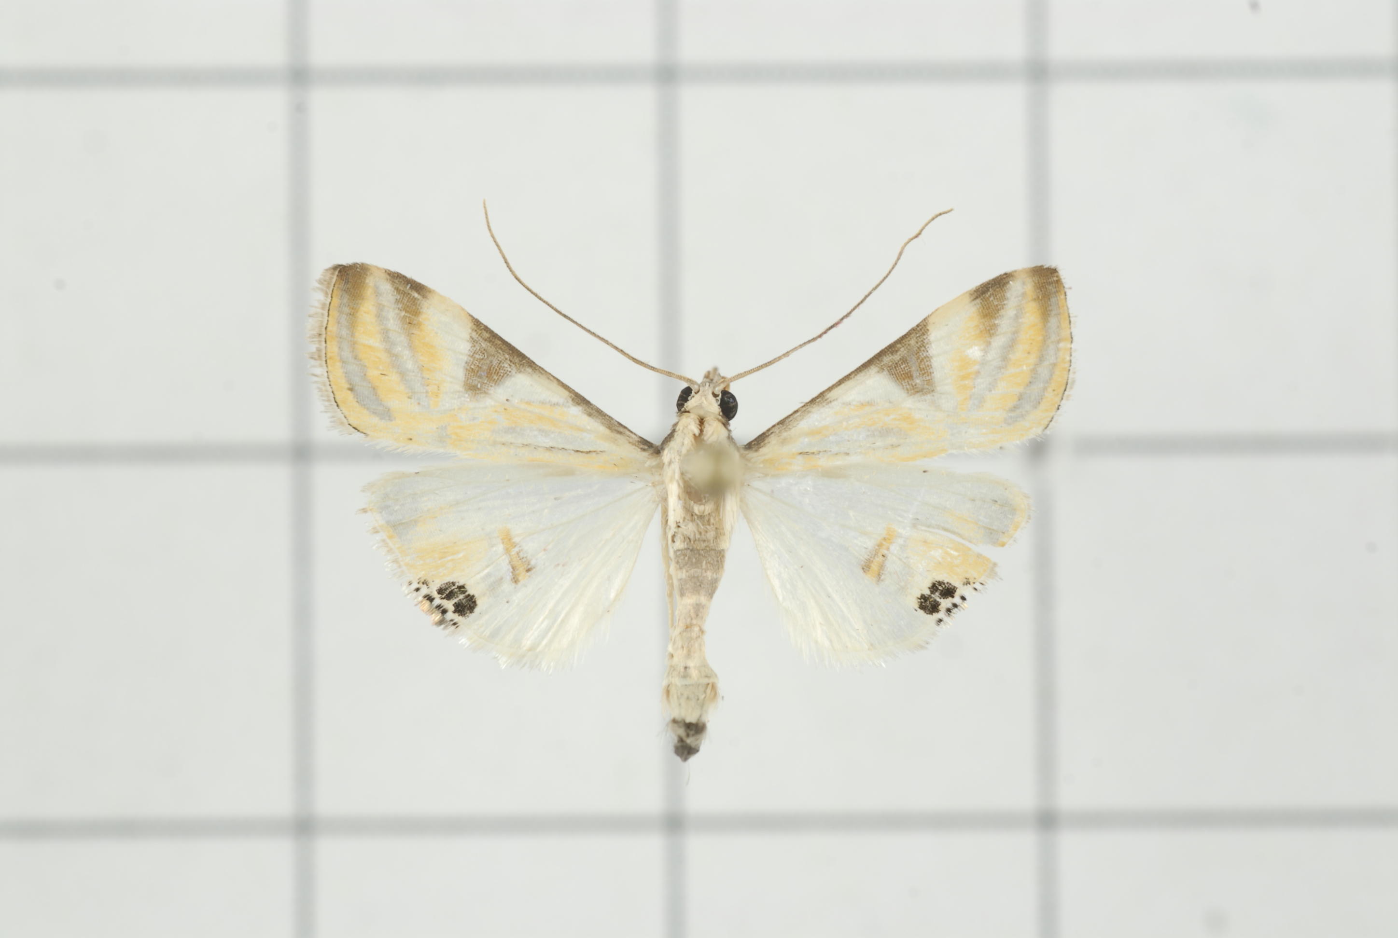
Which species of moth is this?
Talanga sexpunctalis
